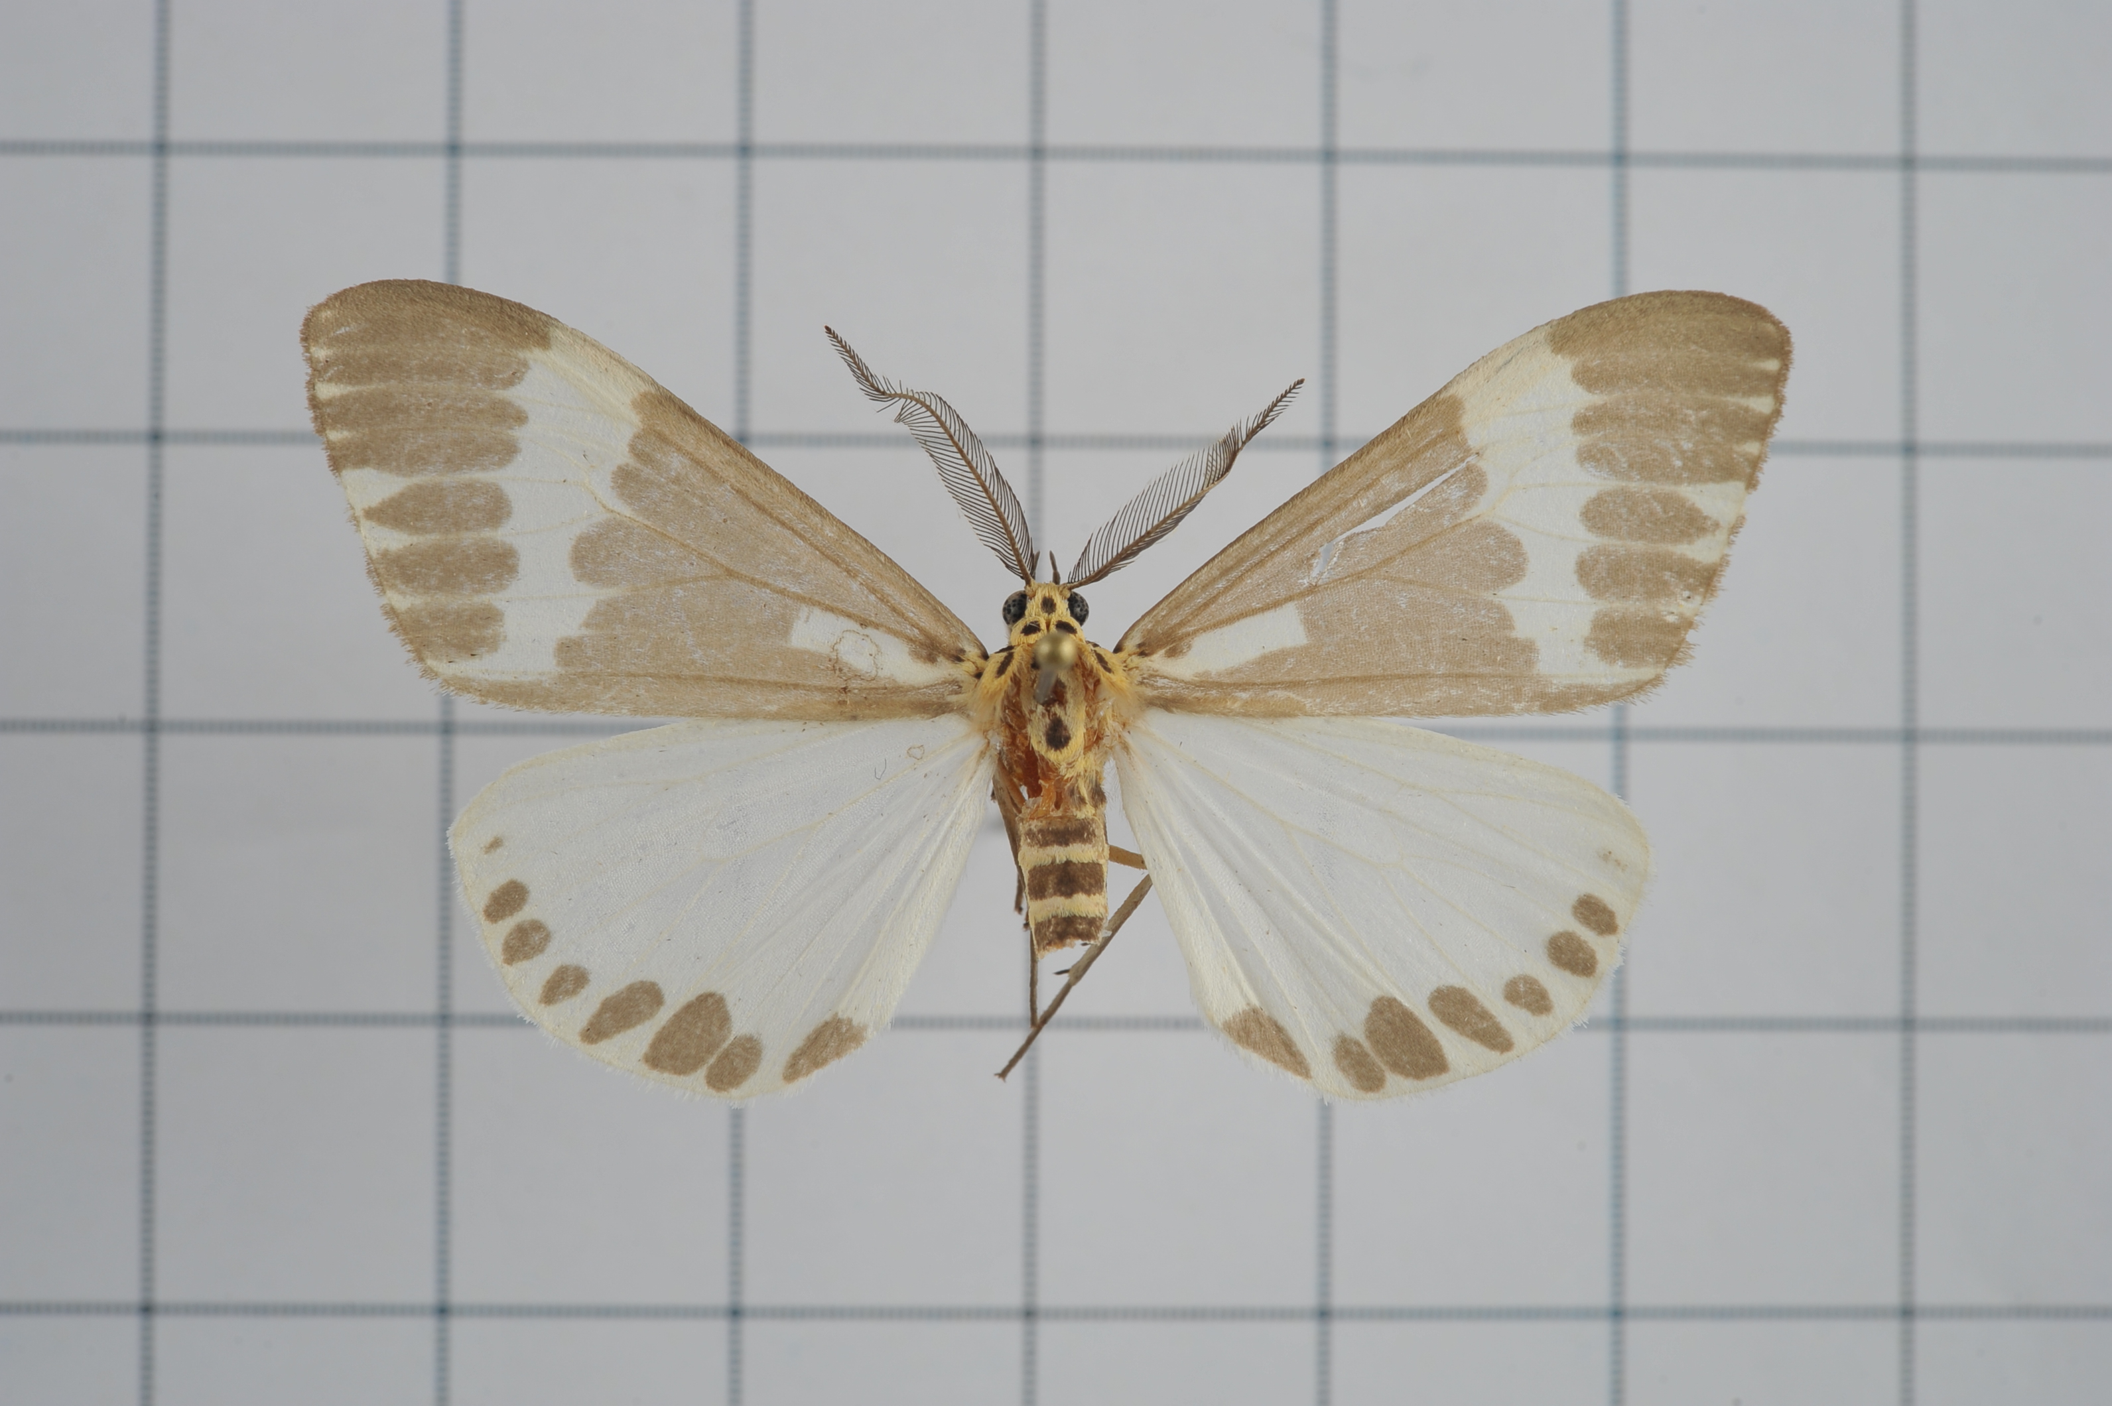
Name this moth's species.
Nyctemera albofasciata
